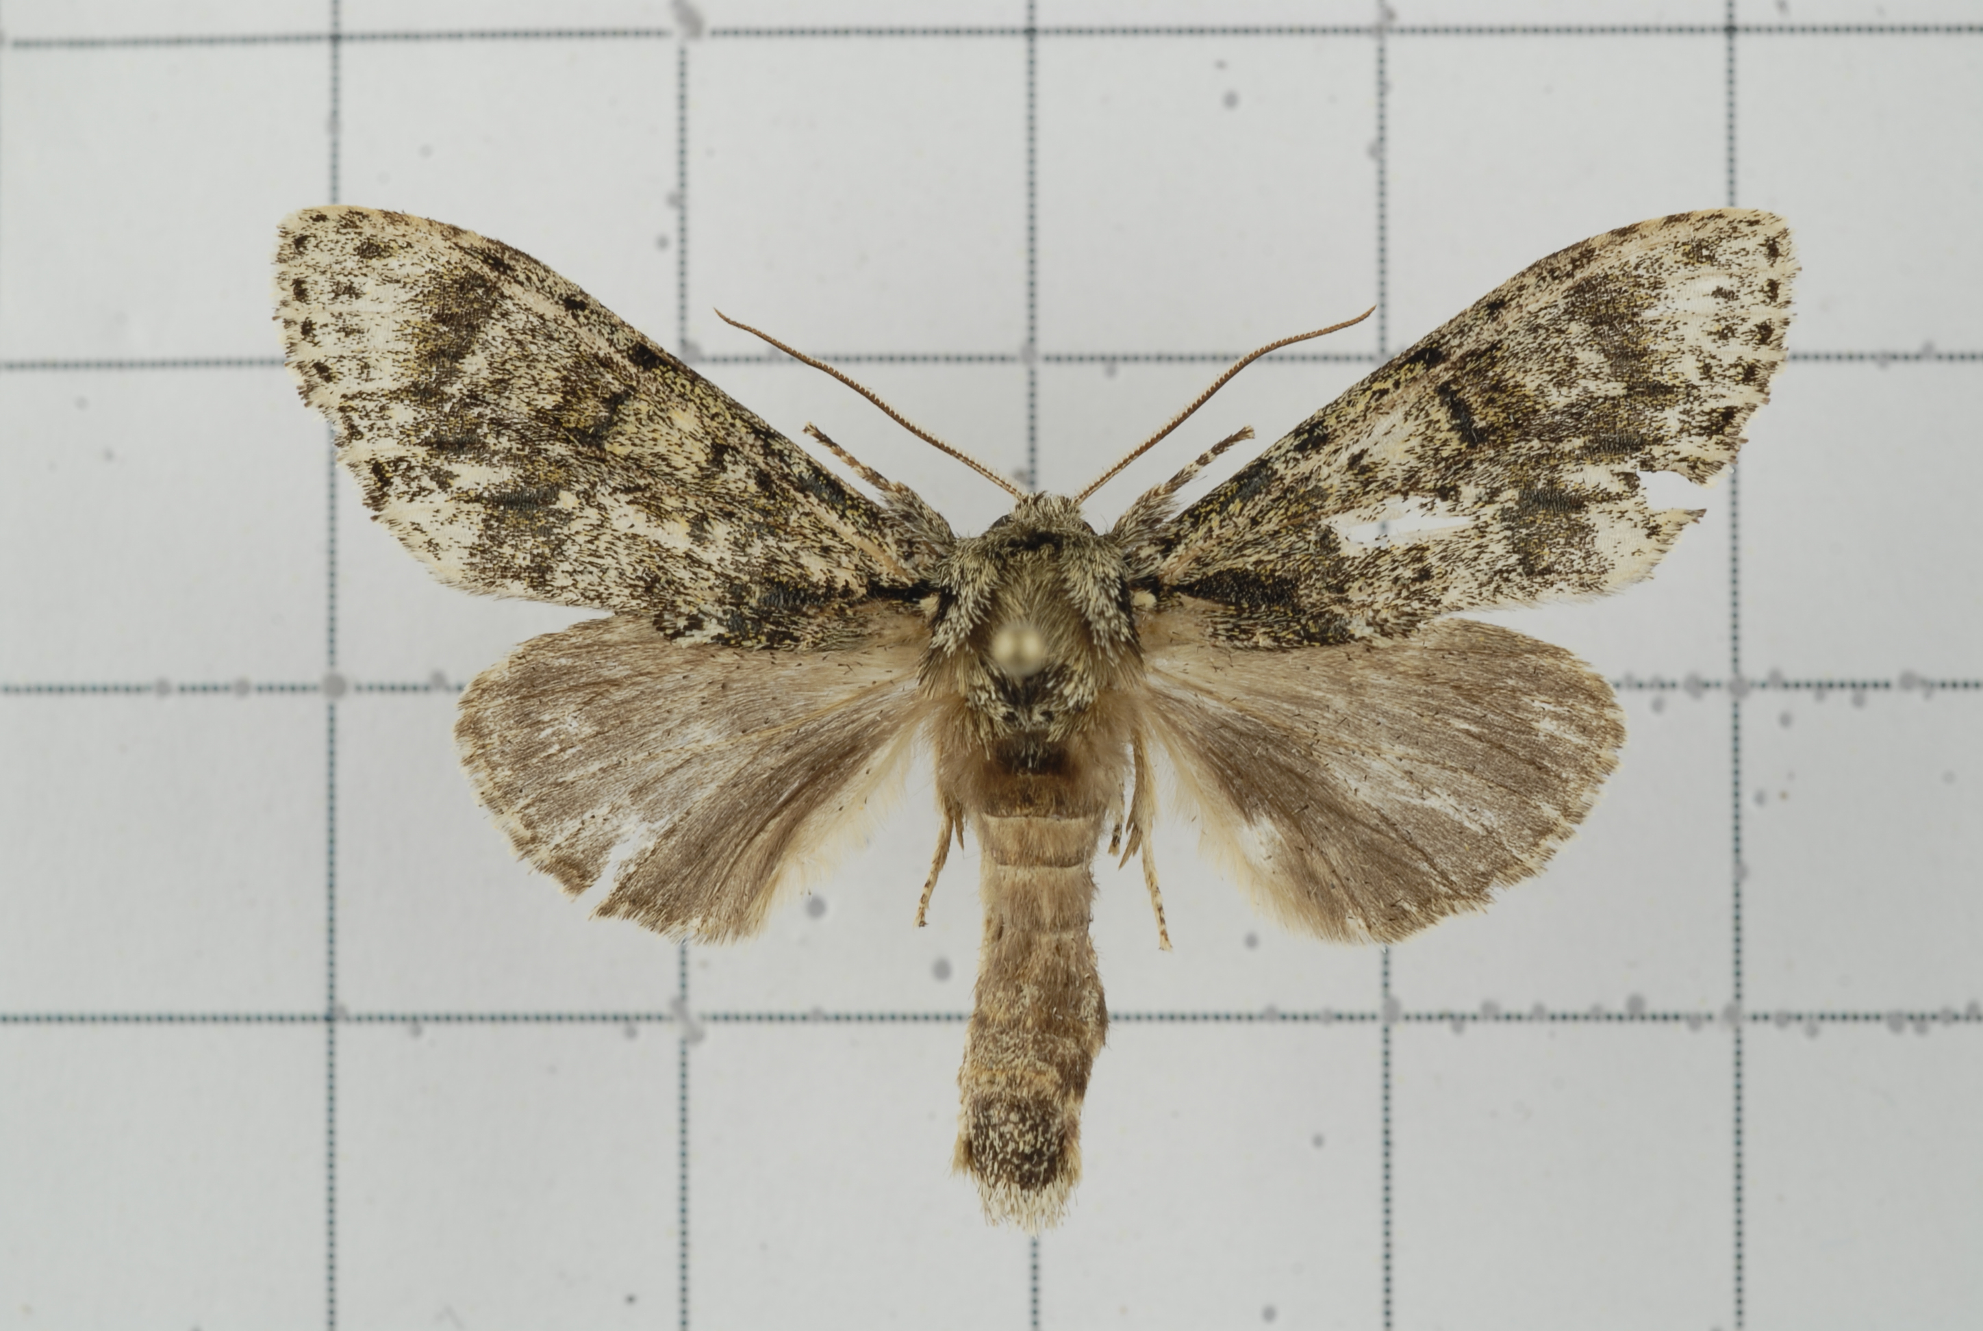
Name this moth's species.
Pheosiopsis cinerea formosana
